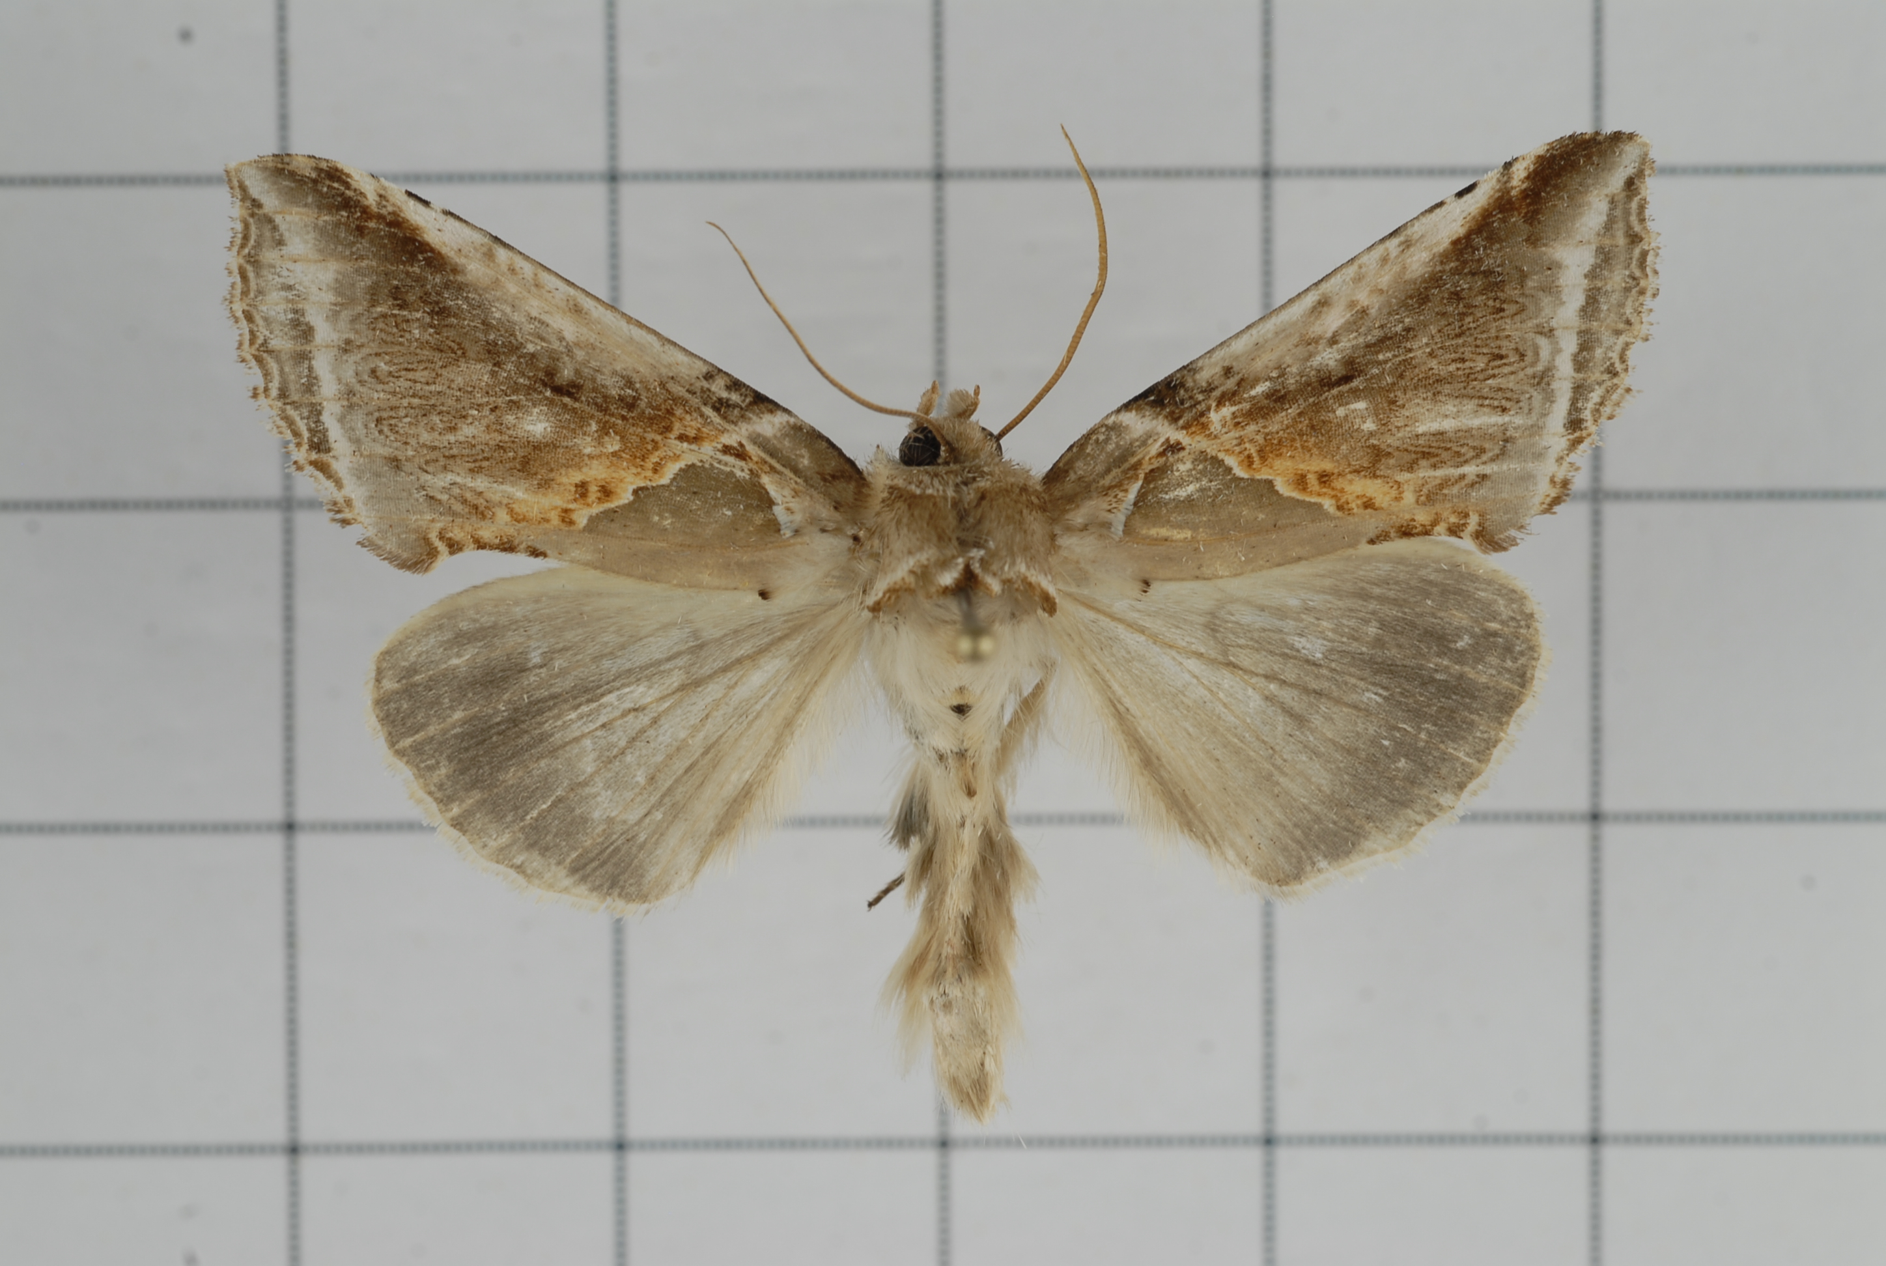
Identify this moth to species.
Habrosyne indica formosana
